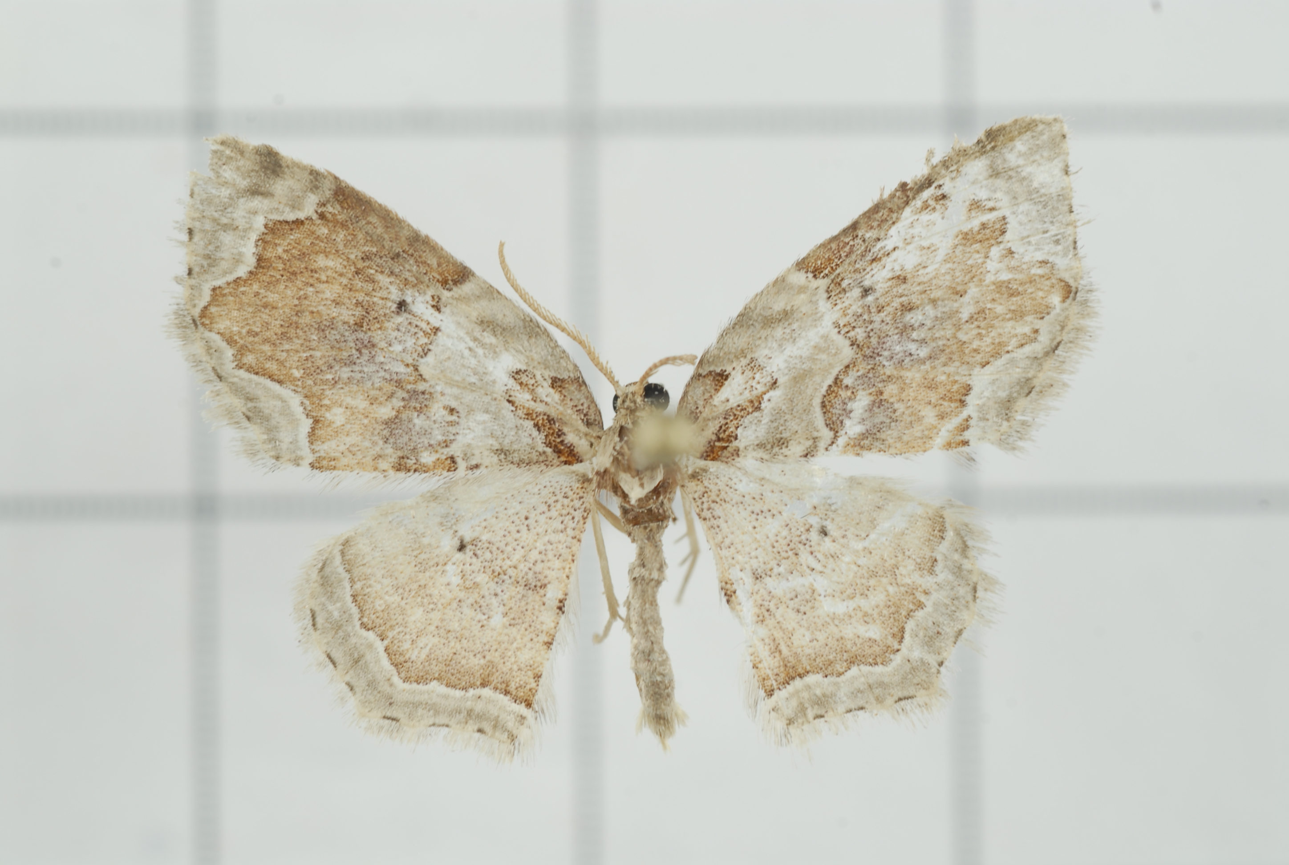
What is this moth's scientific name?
Palpoctenidia phoenicosoma semilauta
